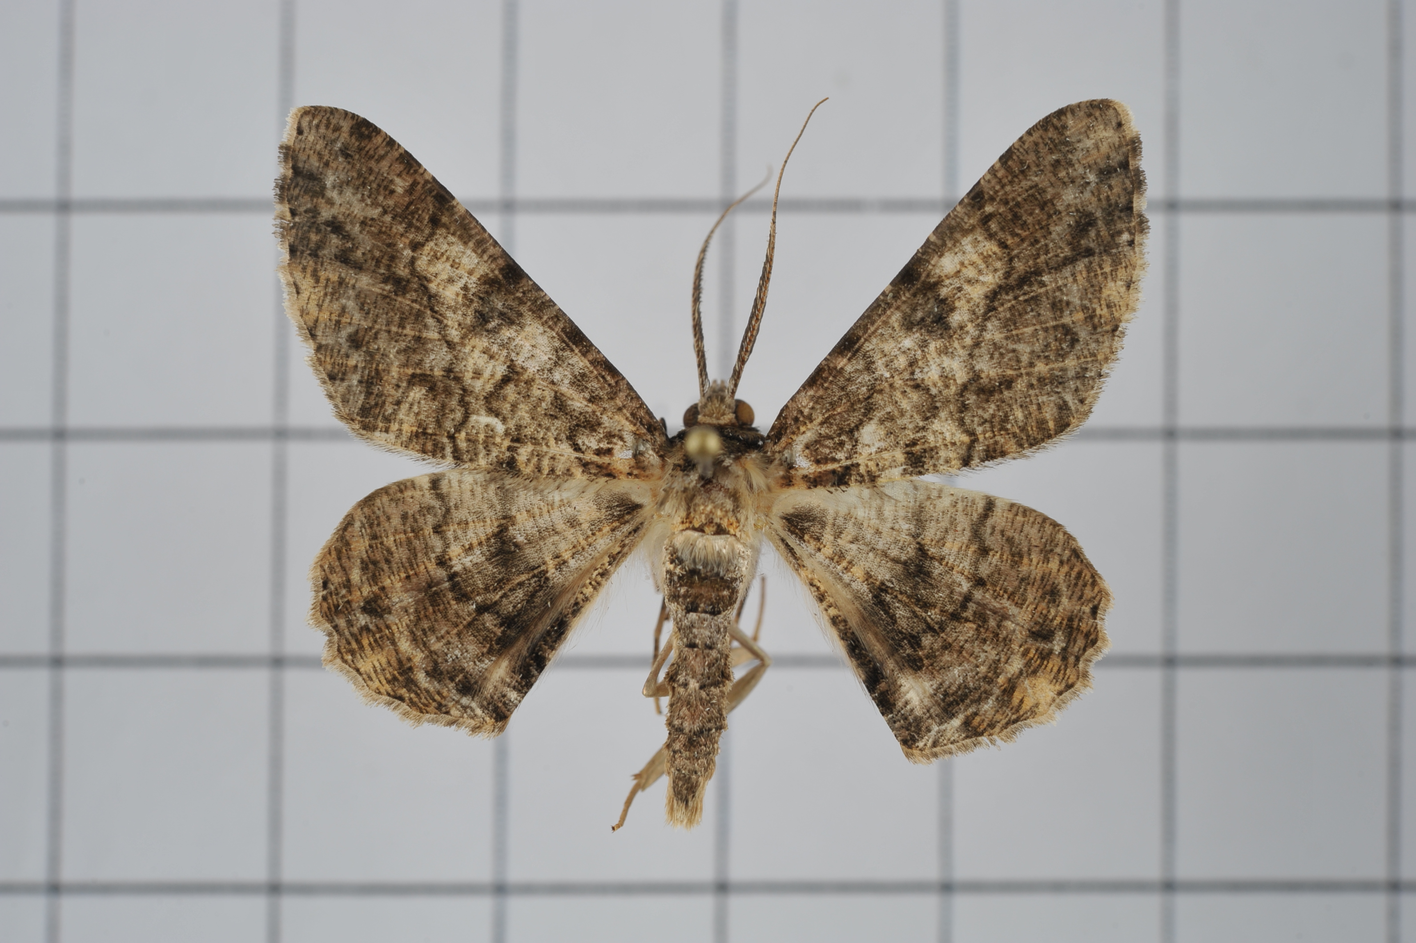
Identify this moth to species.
Cleora alienaria
